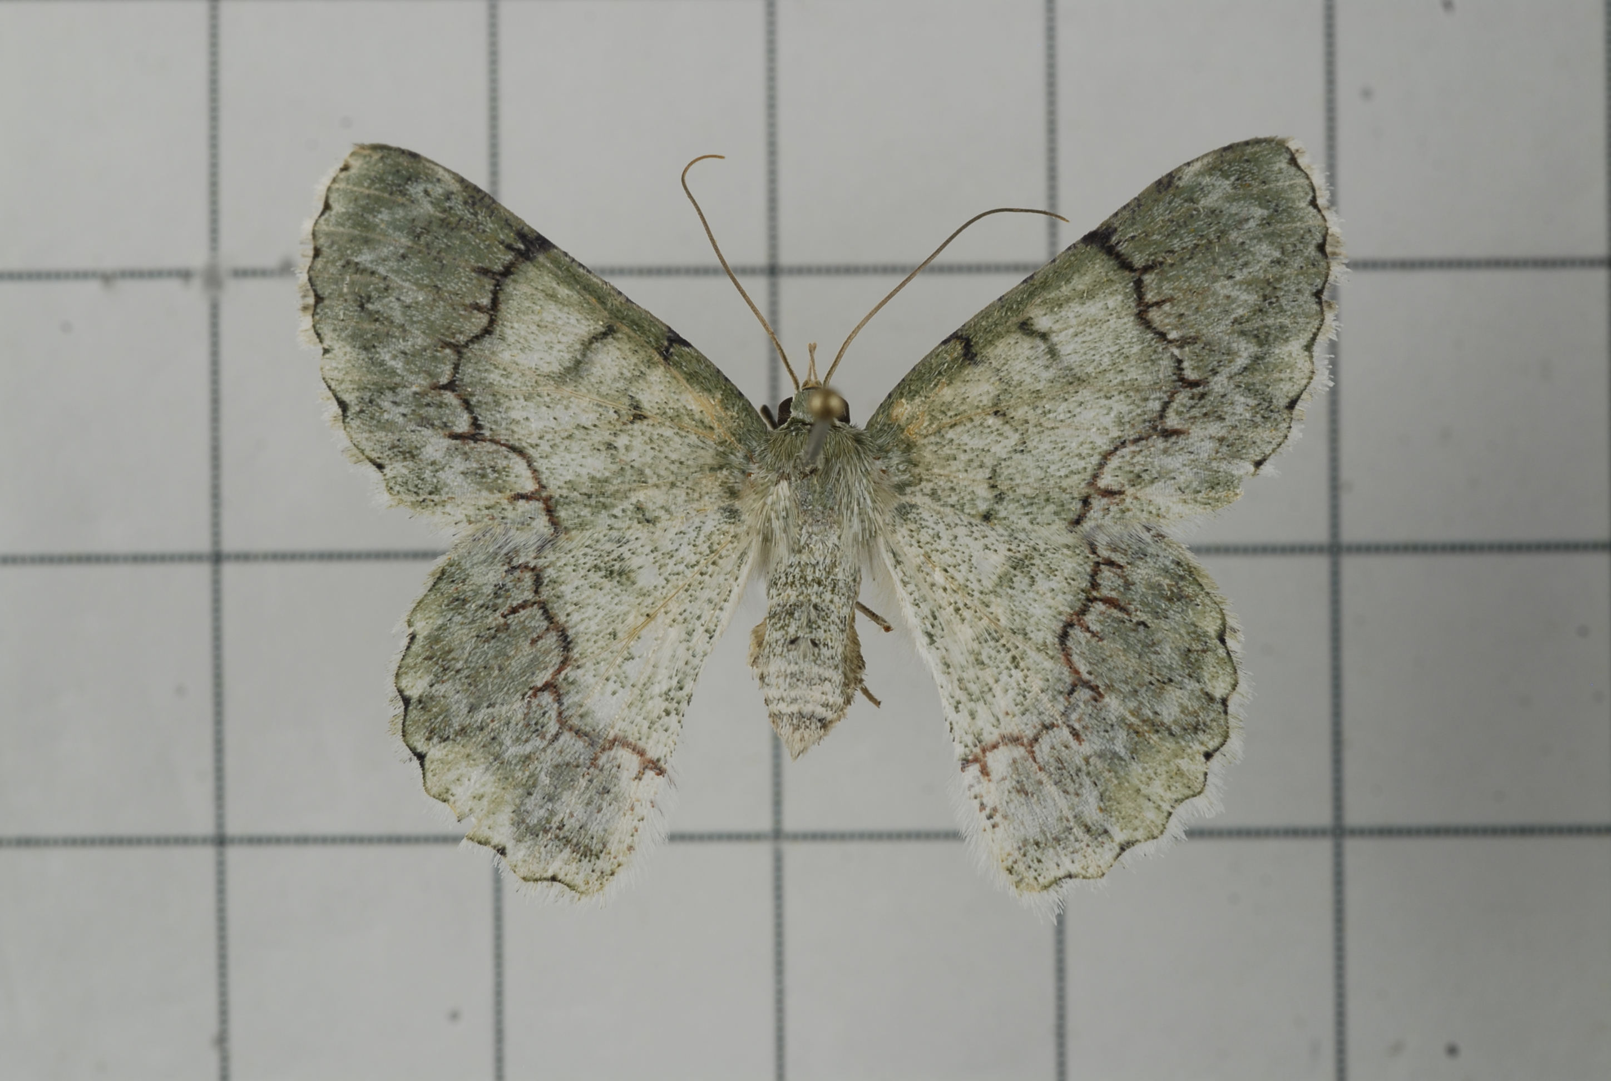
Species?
Pingasa ruginaria pacifica
